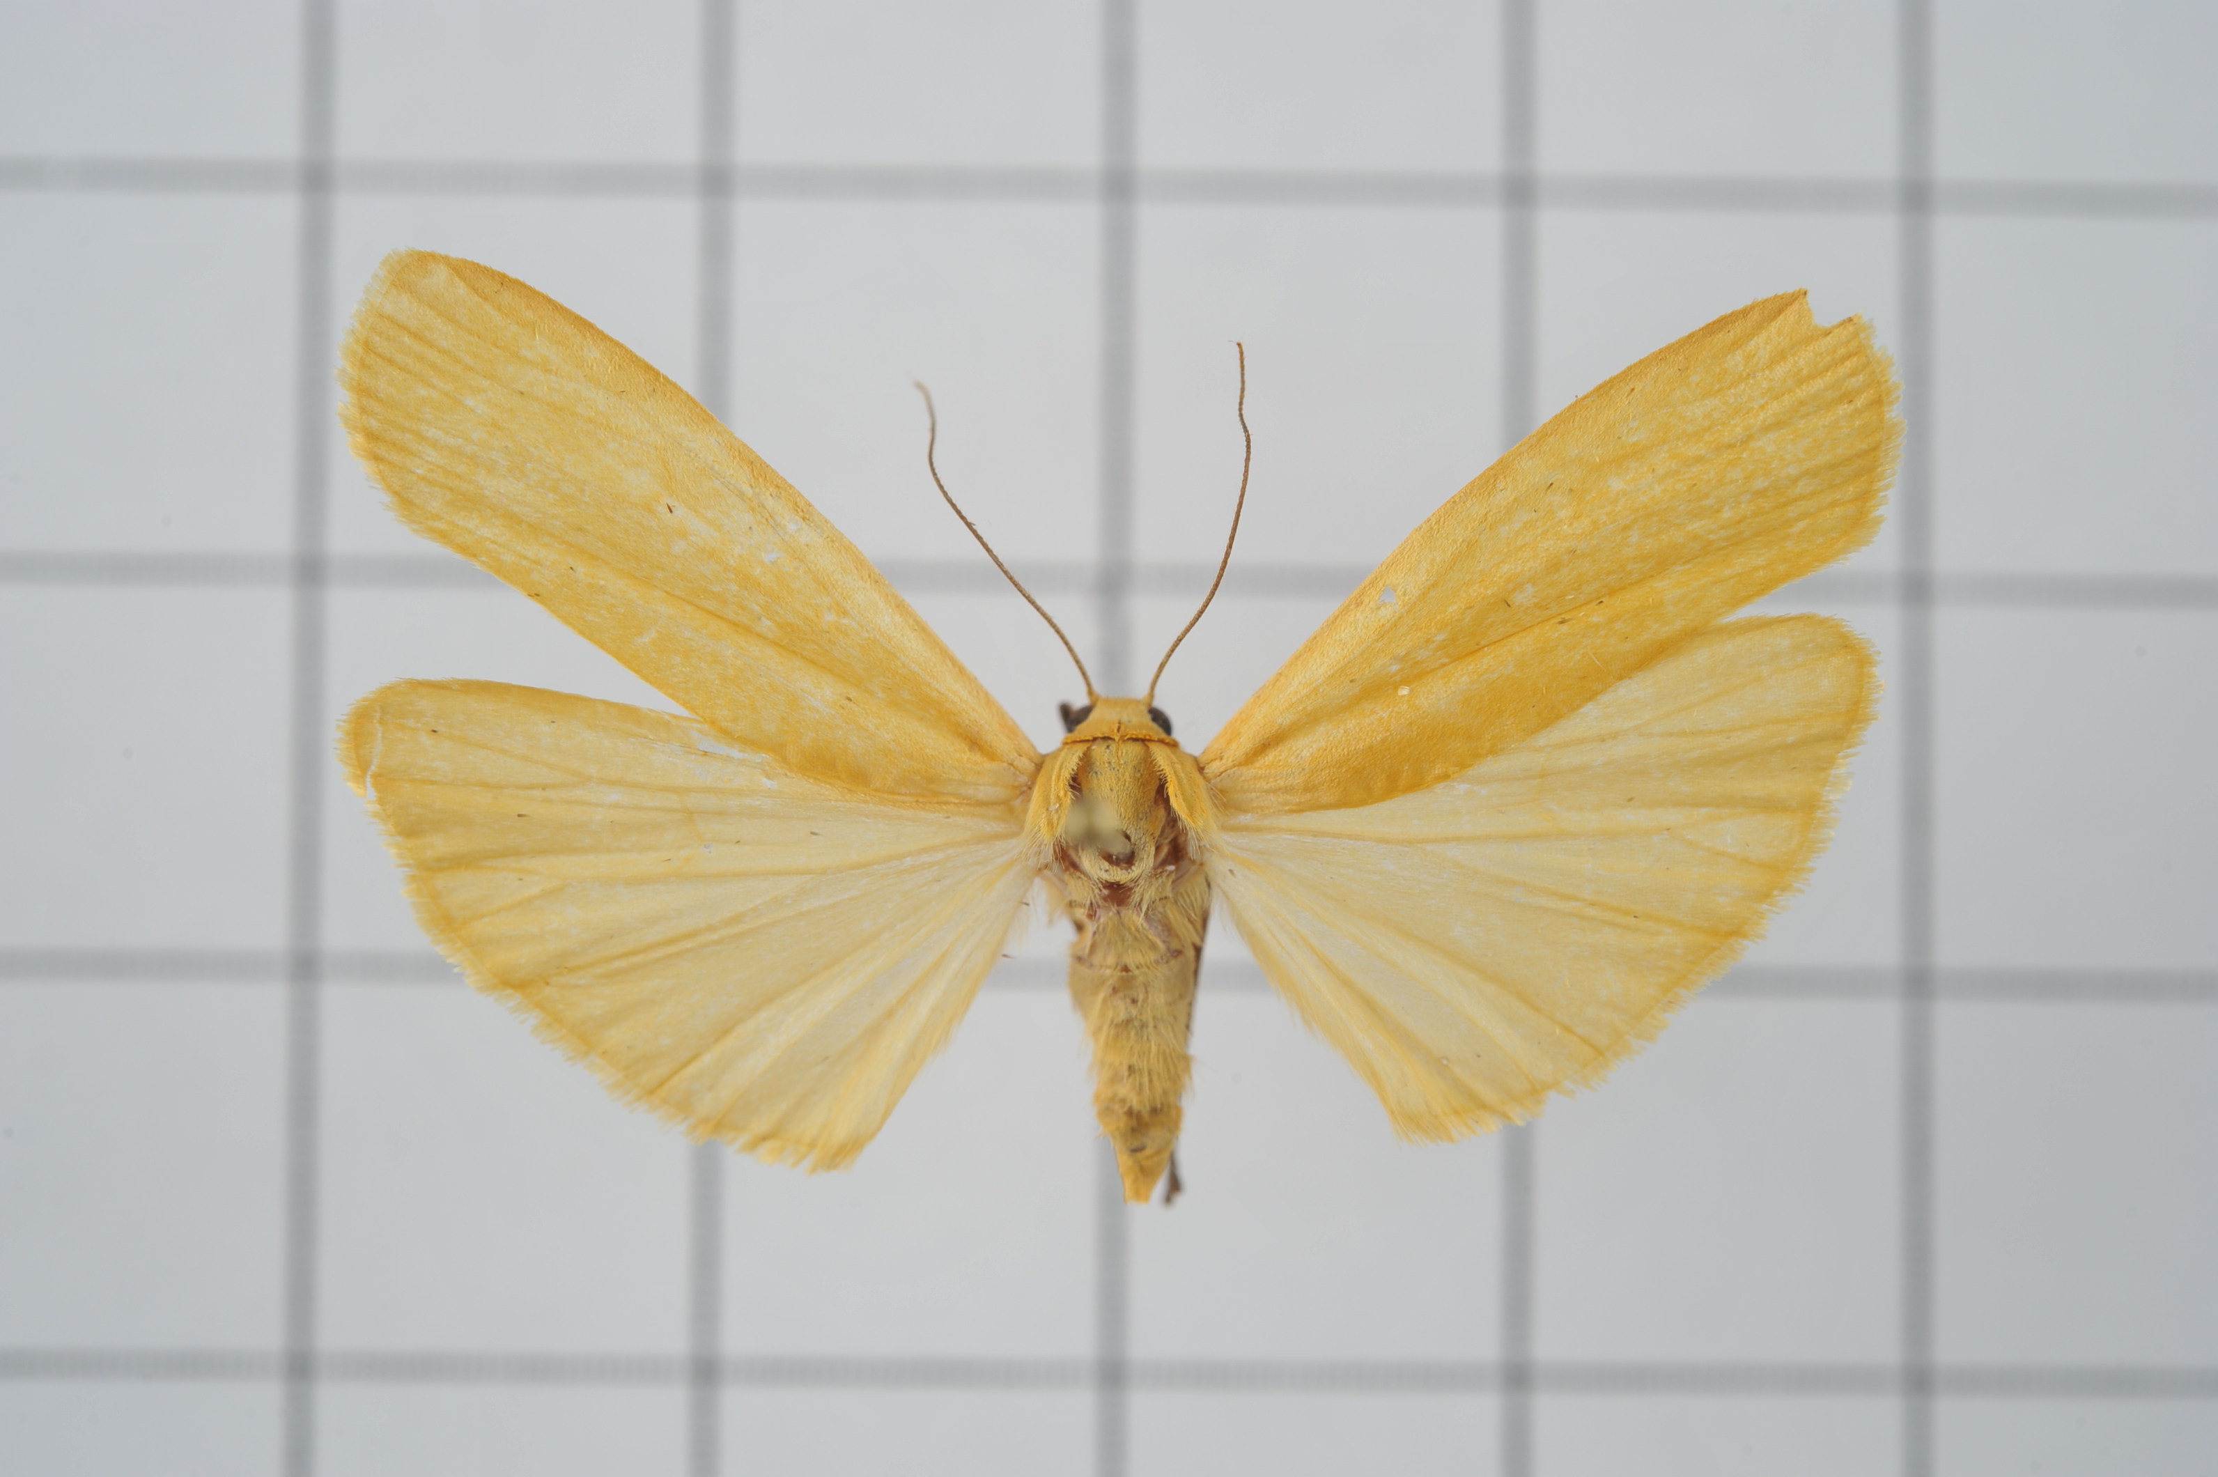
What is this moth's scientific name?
Katha magnata magnata
